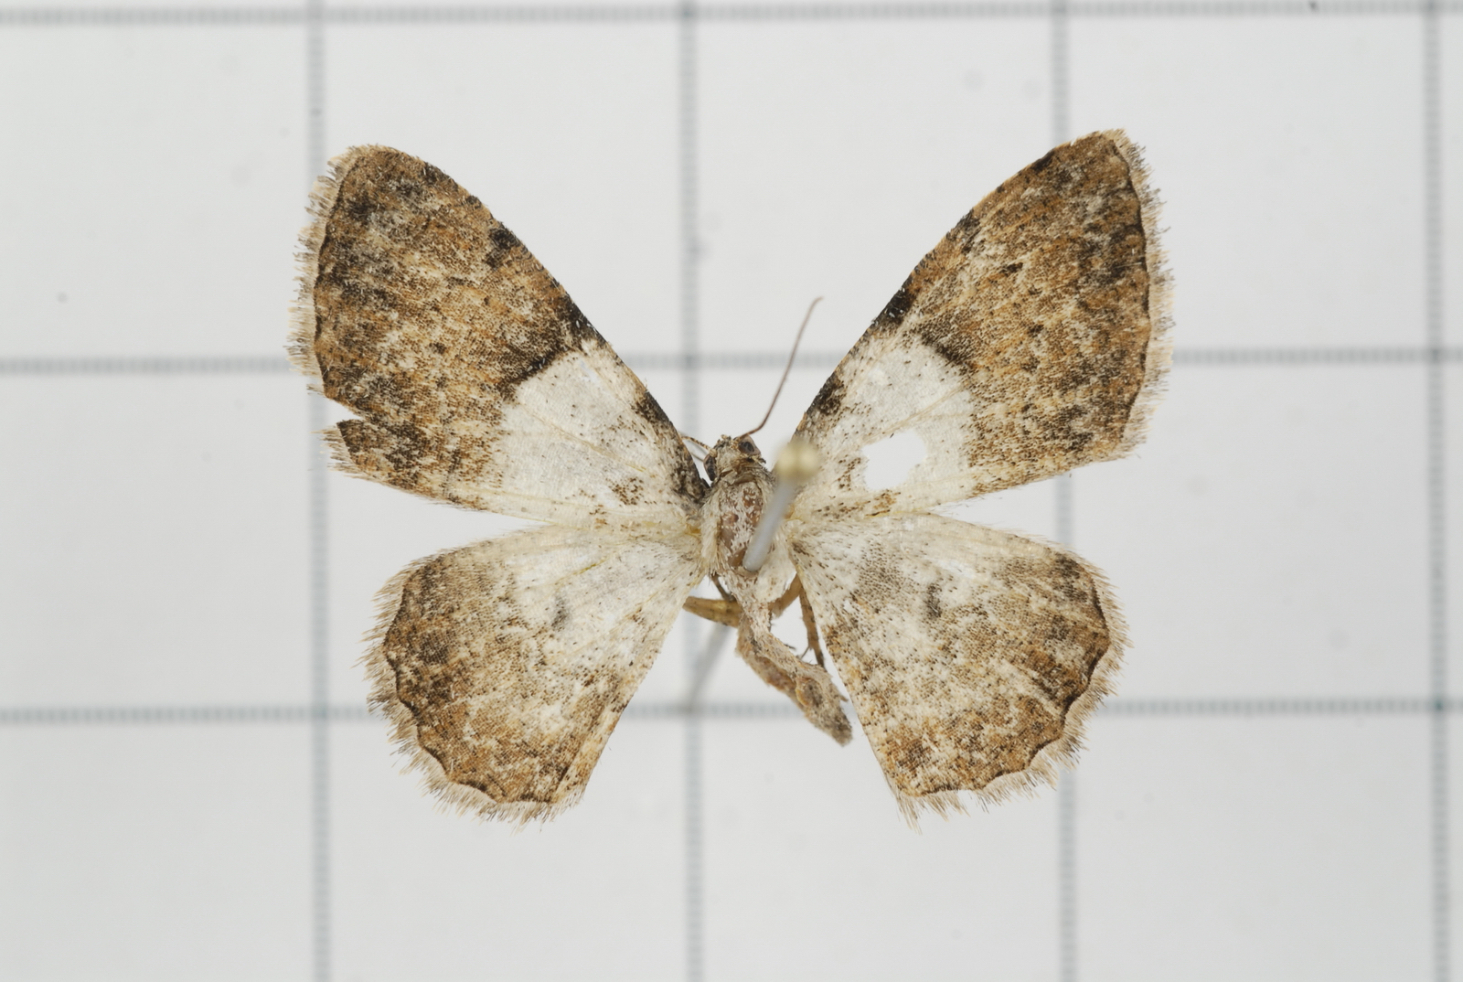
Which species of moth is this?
Psilalcis albibasis
